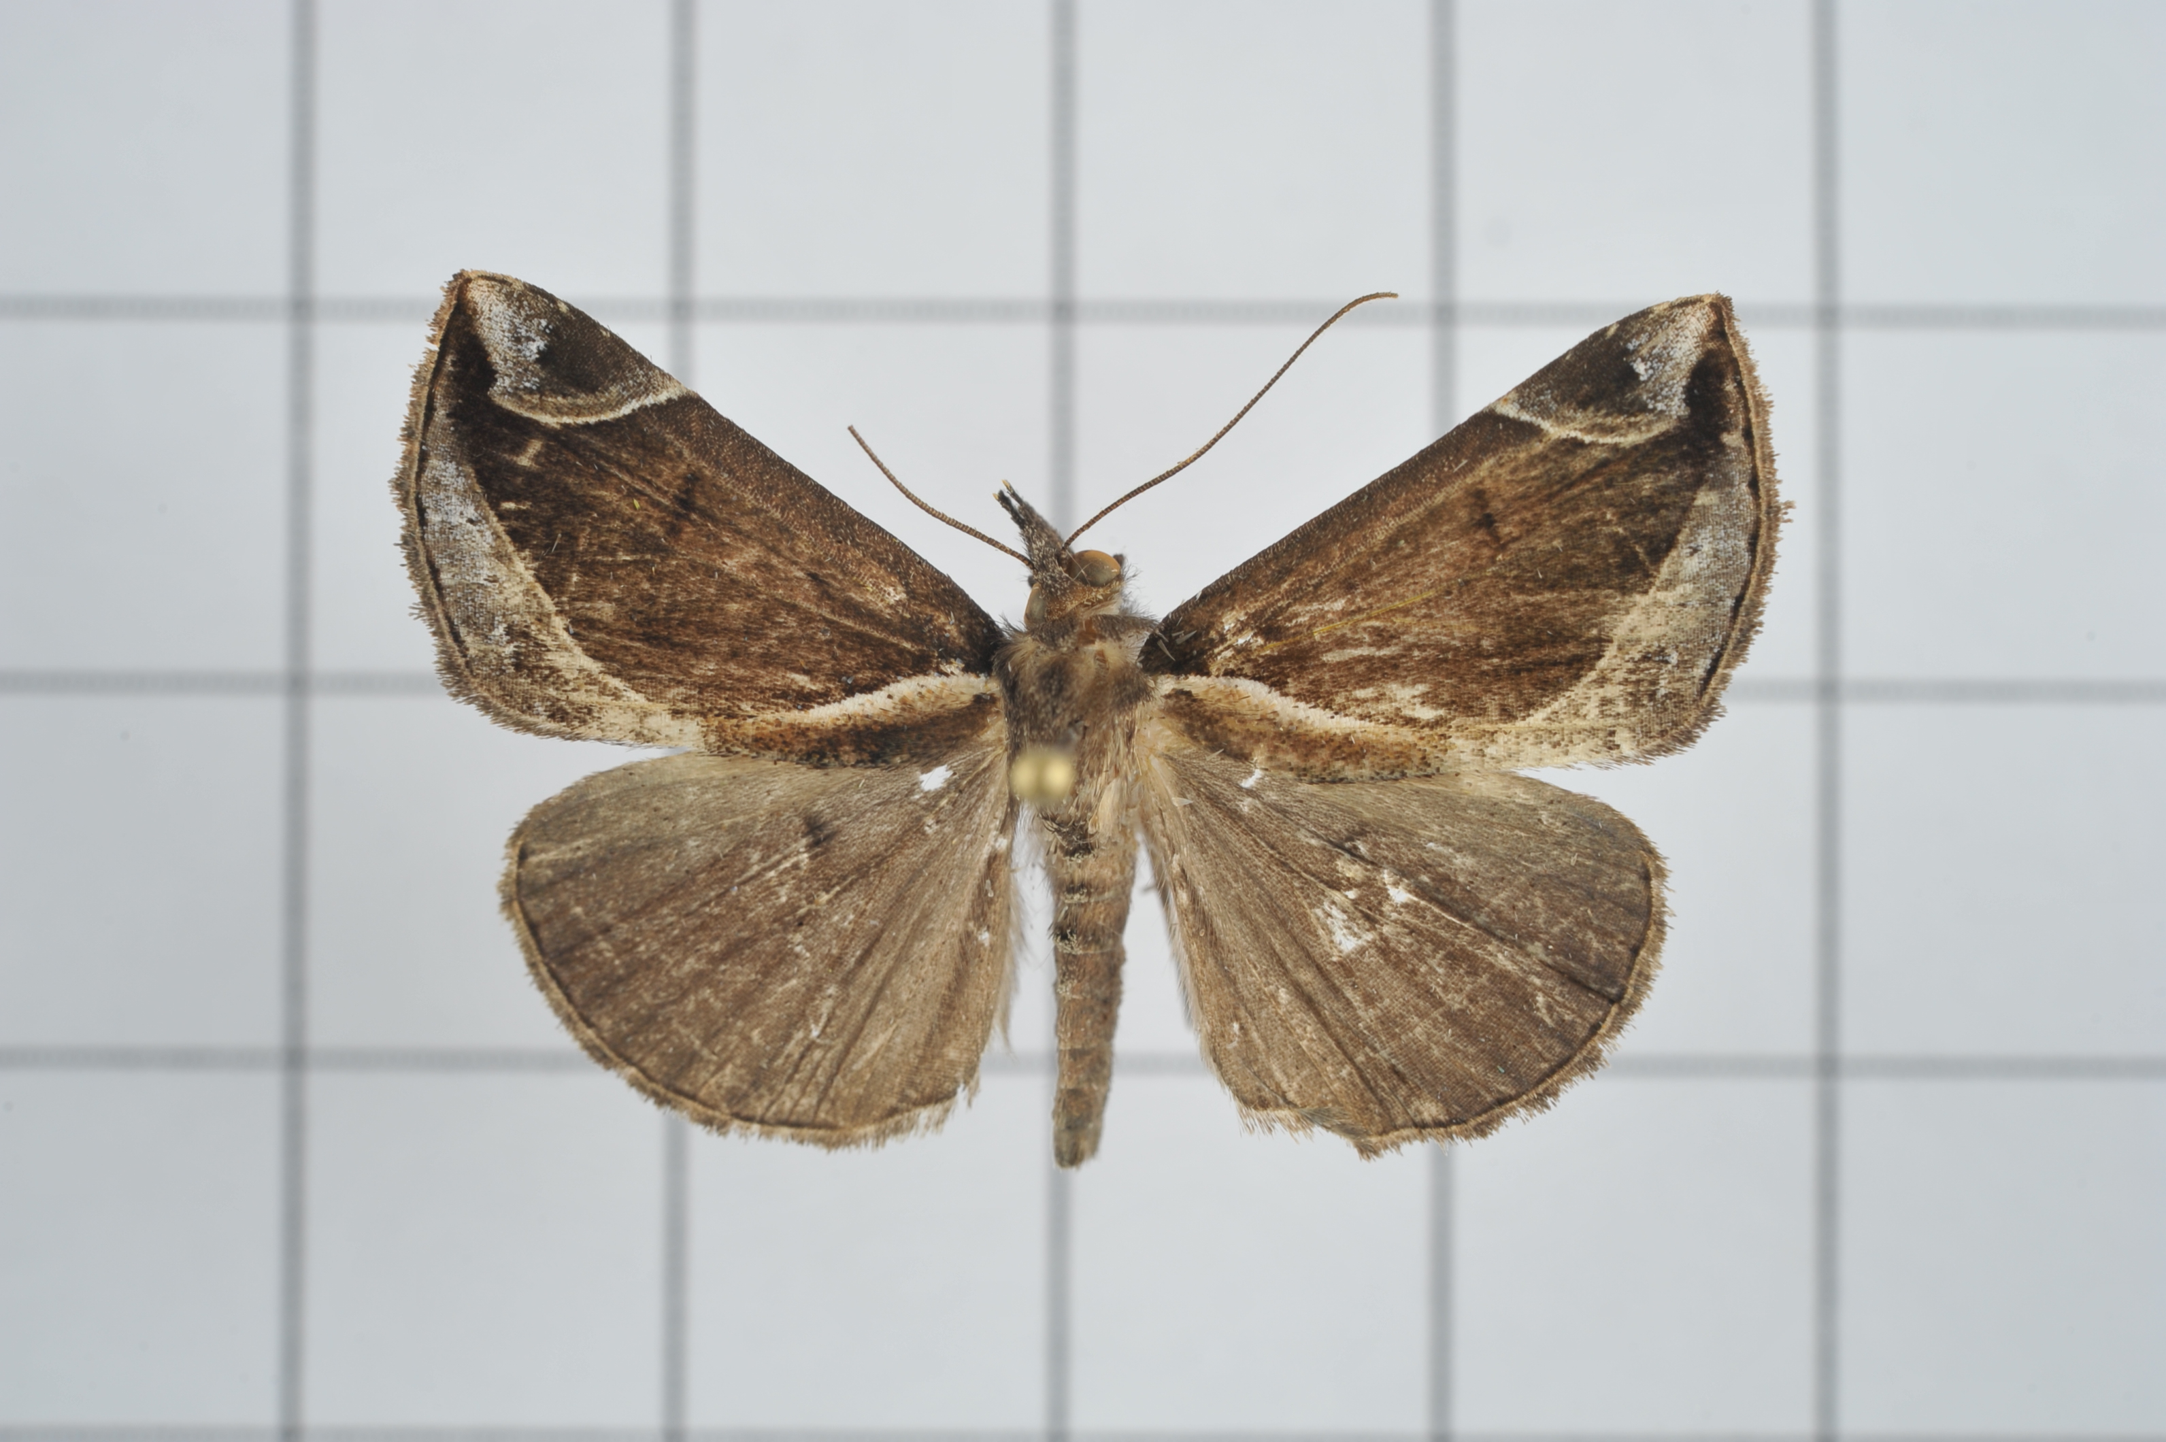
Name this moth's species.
Hypena perspicua
